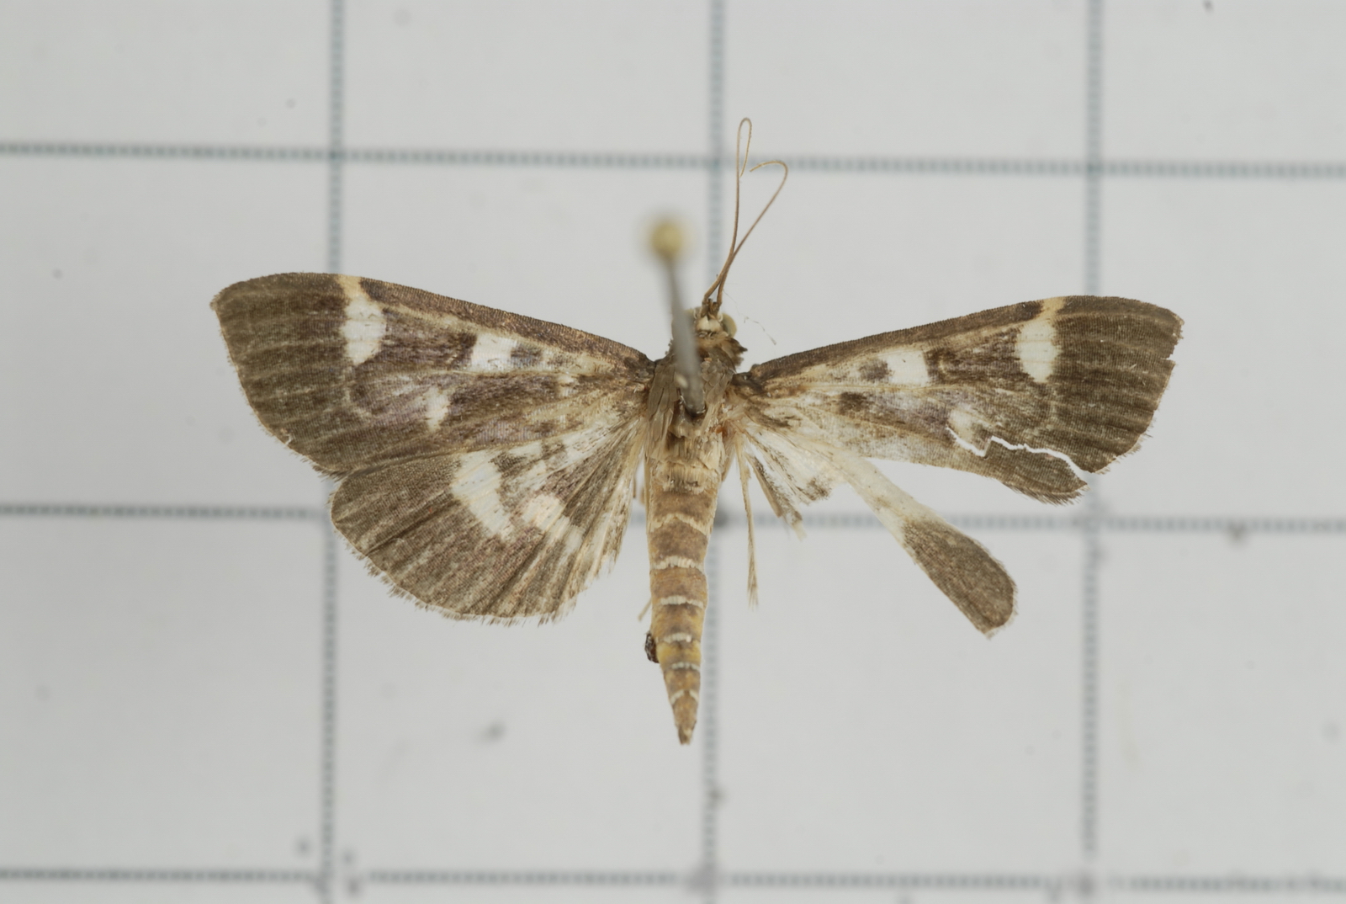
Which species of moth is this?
Herpetogramma luctuosalis
